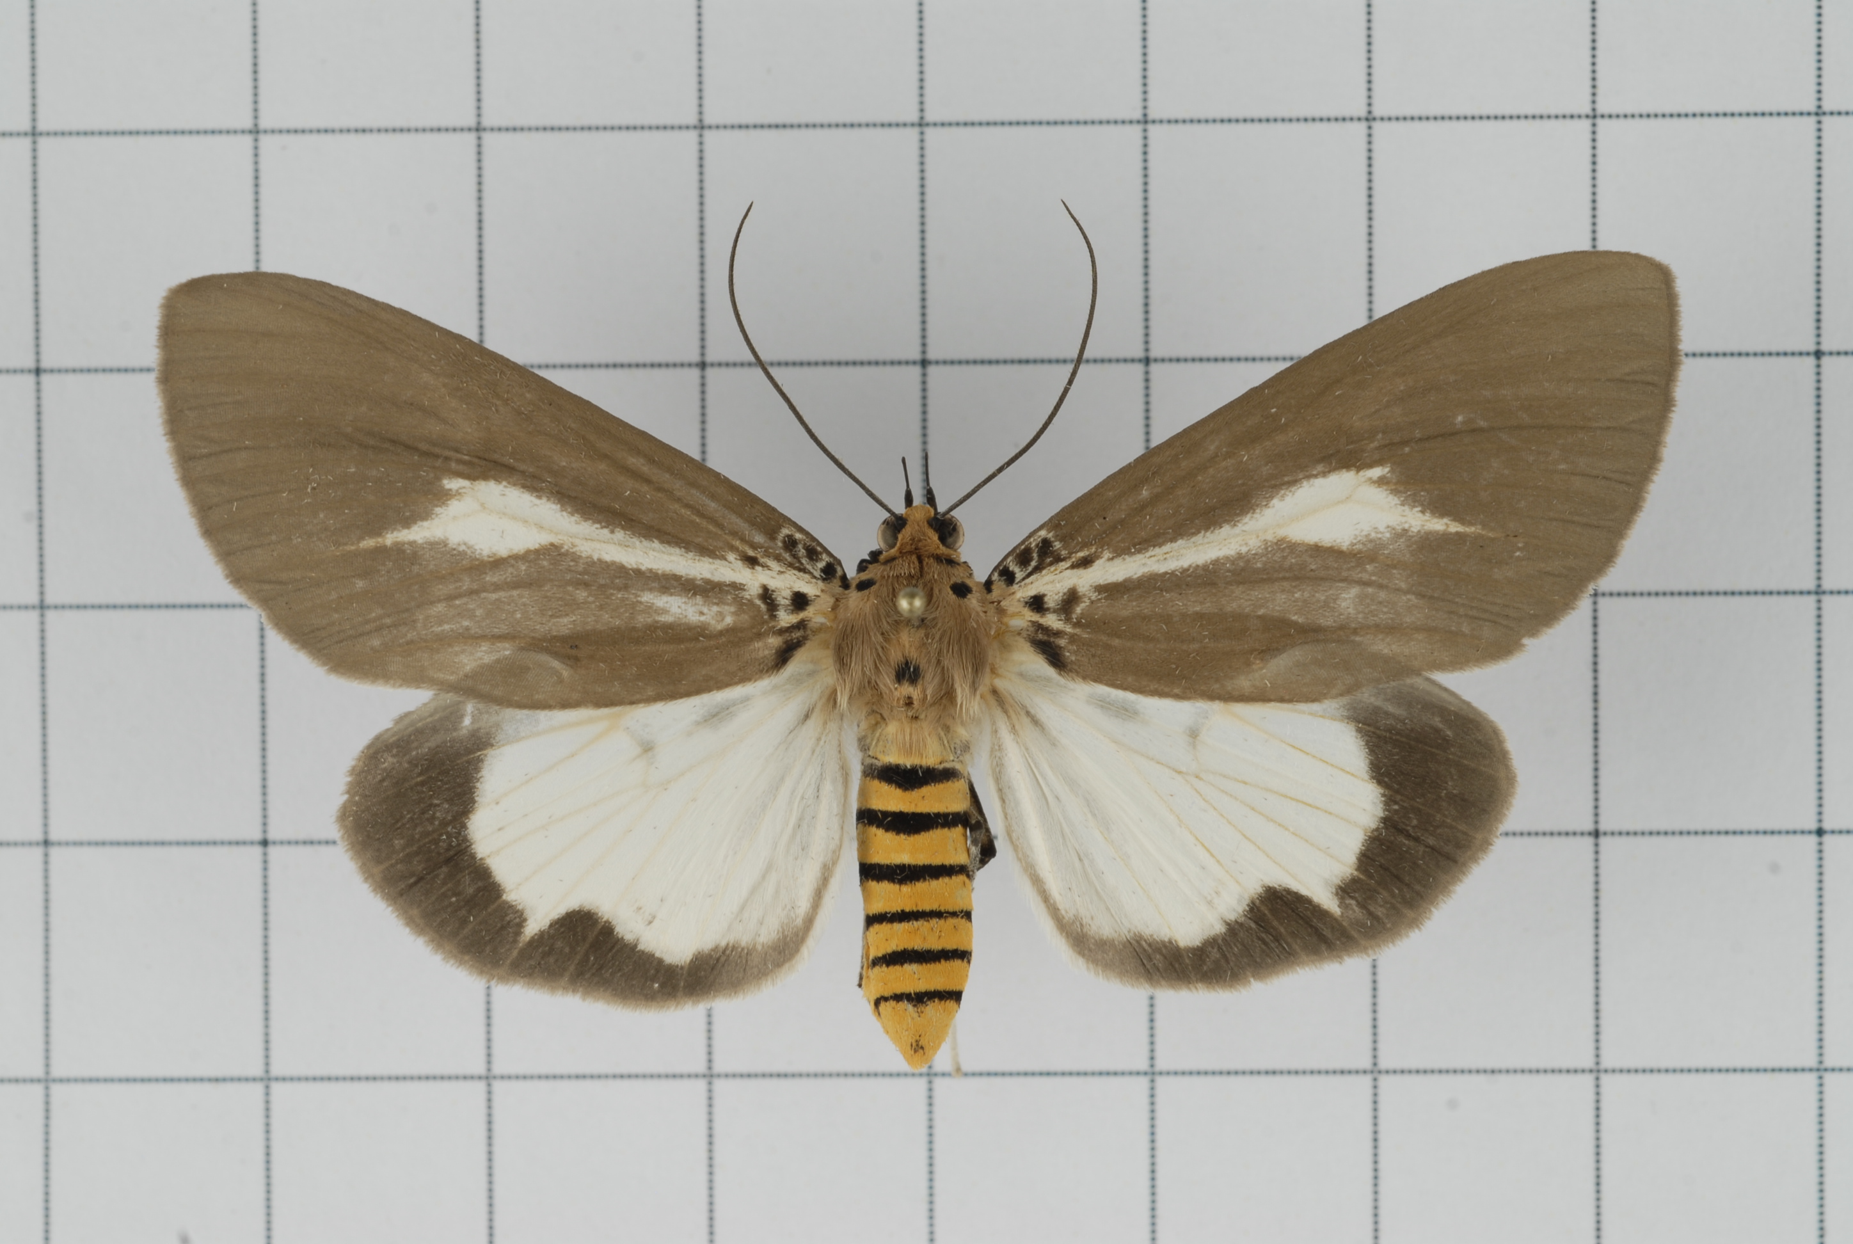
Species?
Asota heliconia zebrina
